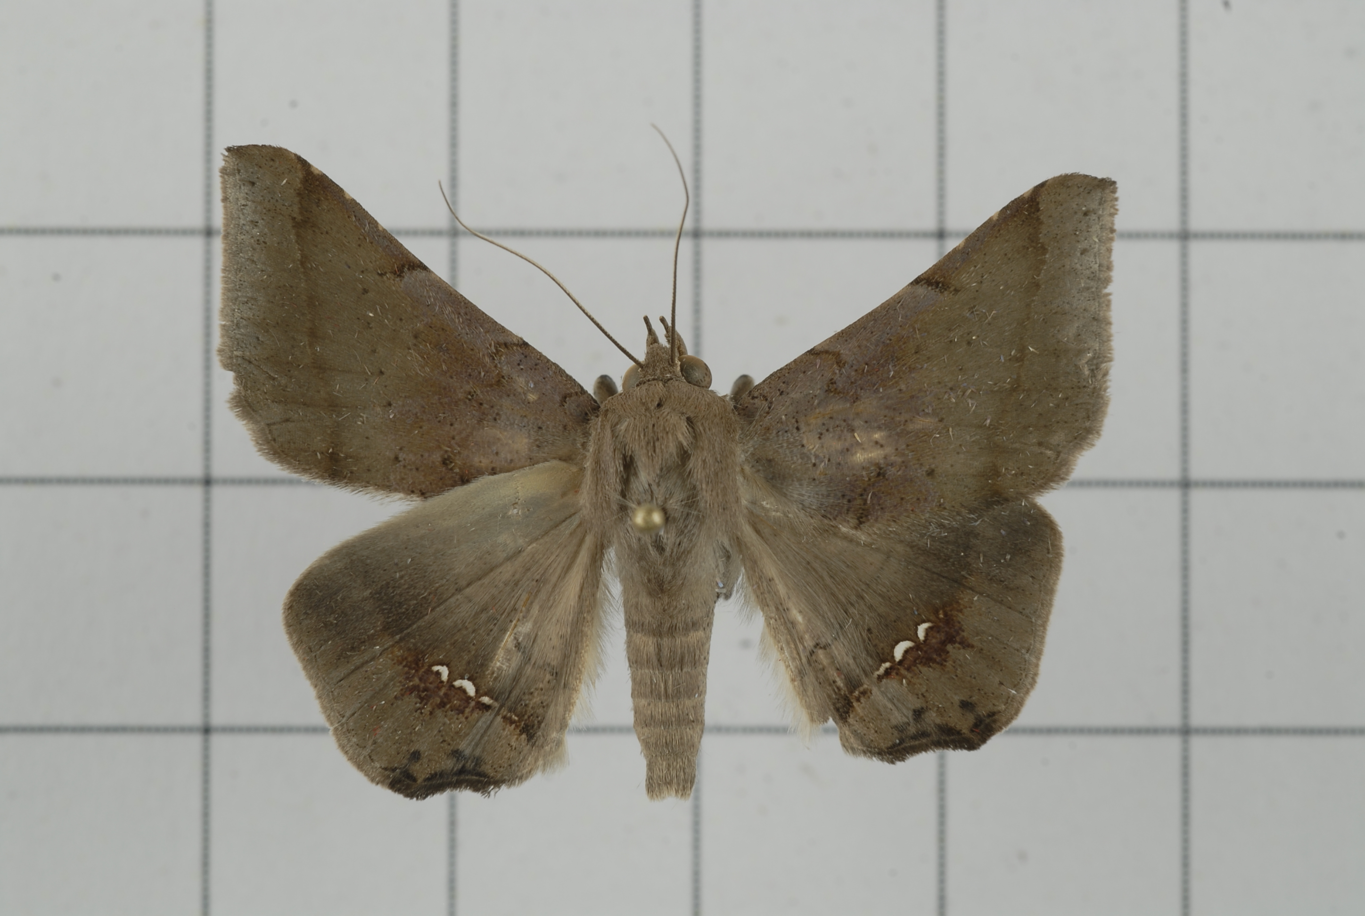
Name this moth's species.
Macaldenia palumba
